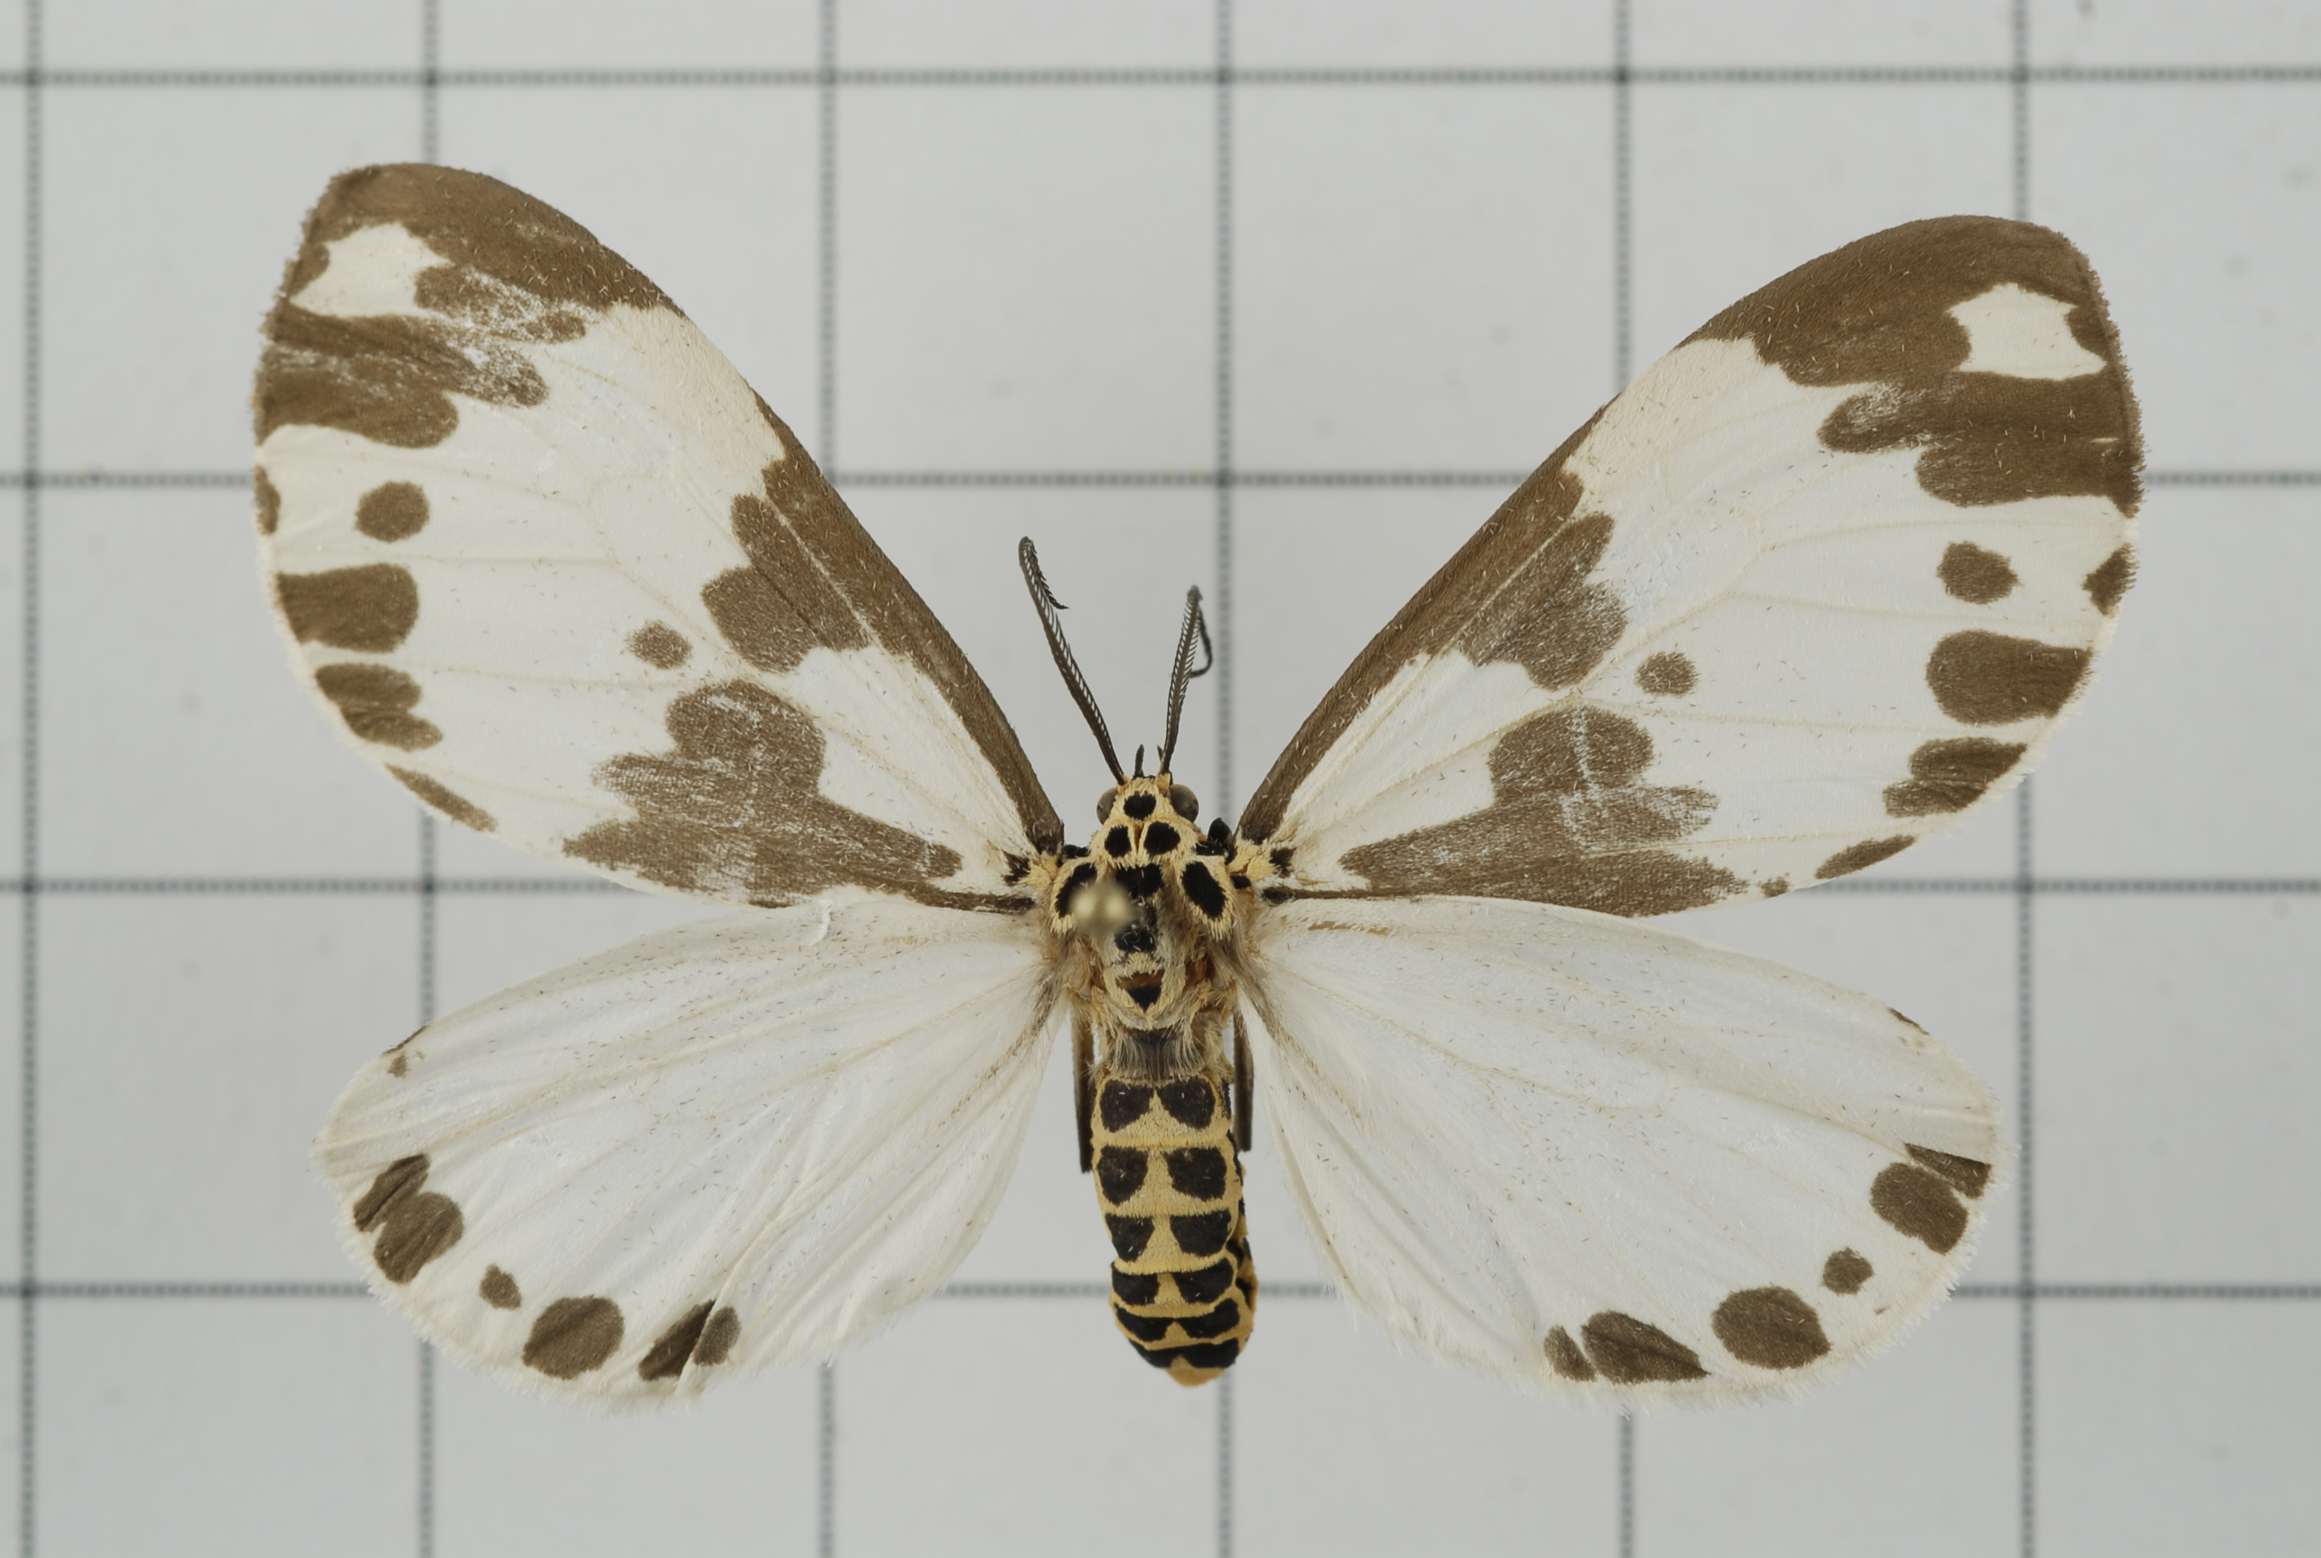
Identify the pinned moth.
Nyctemera carissima formosana
